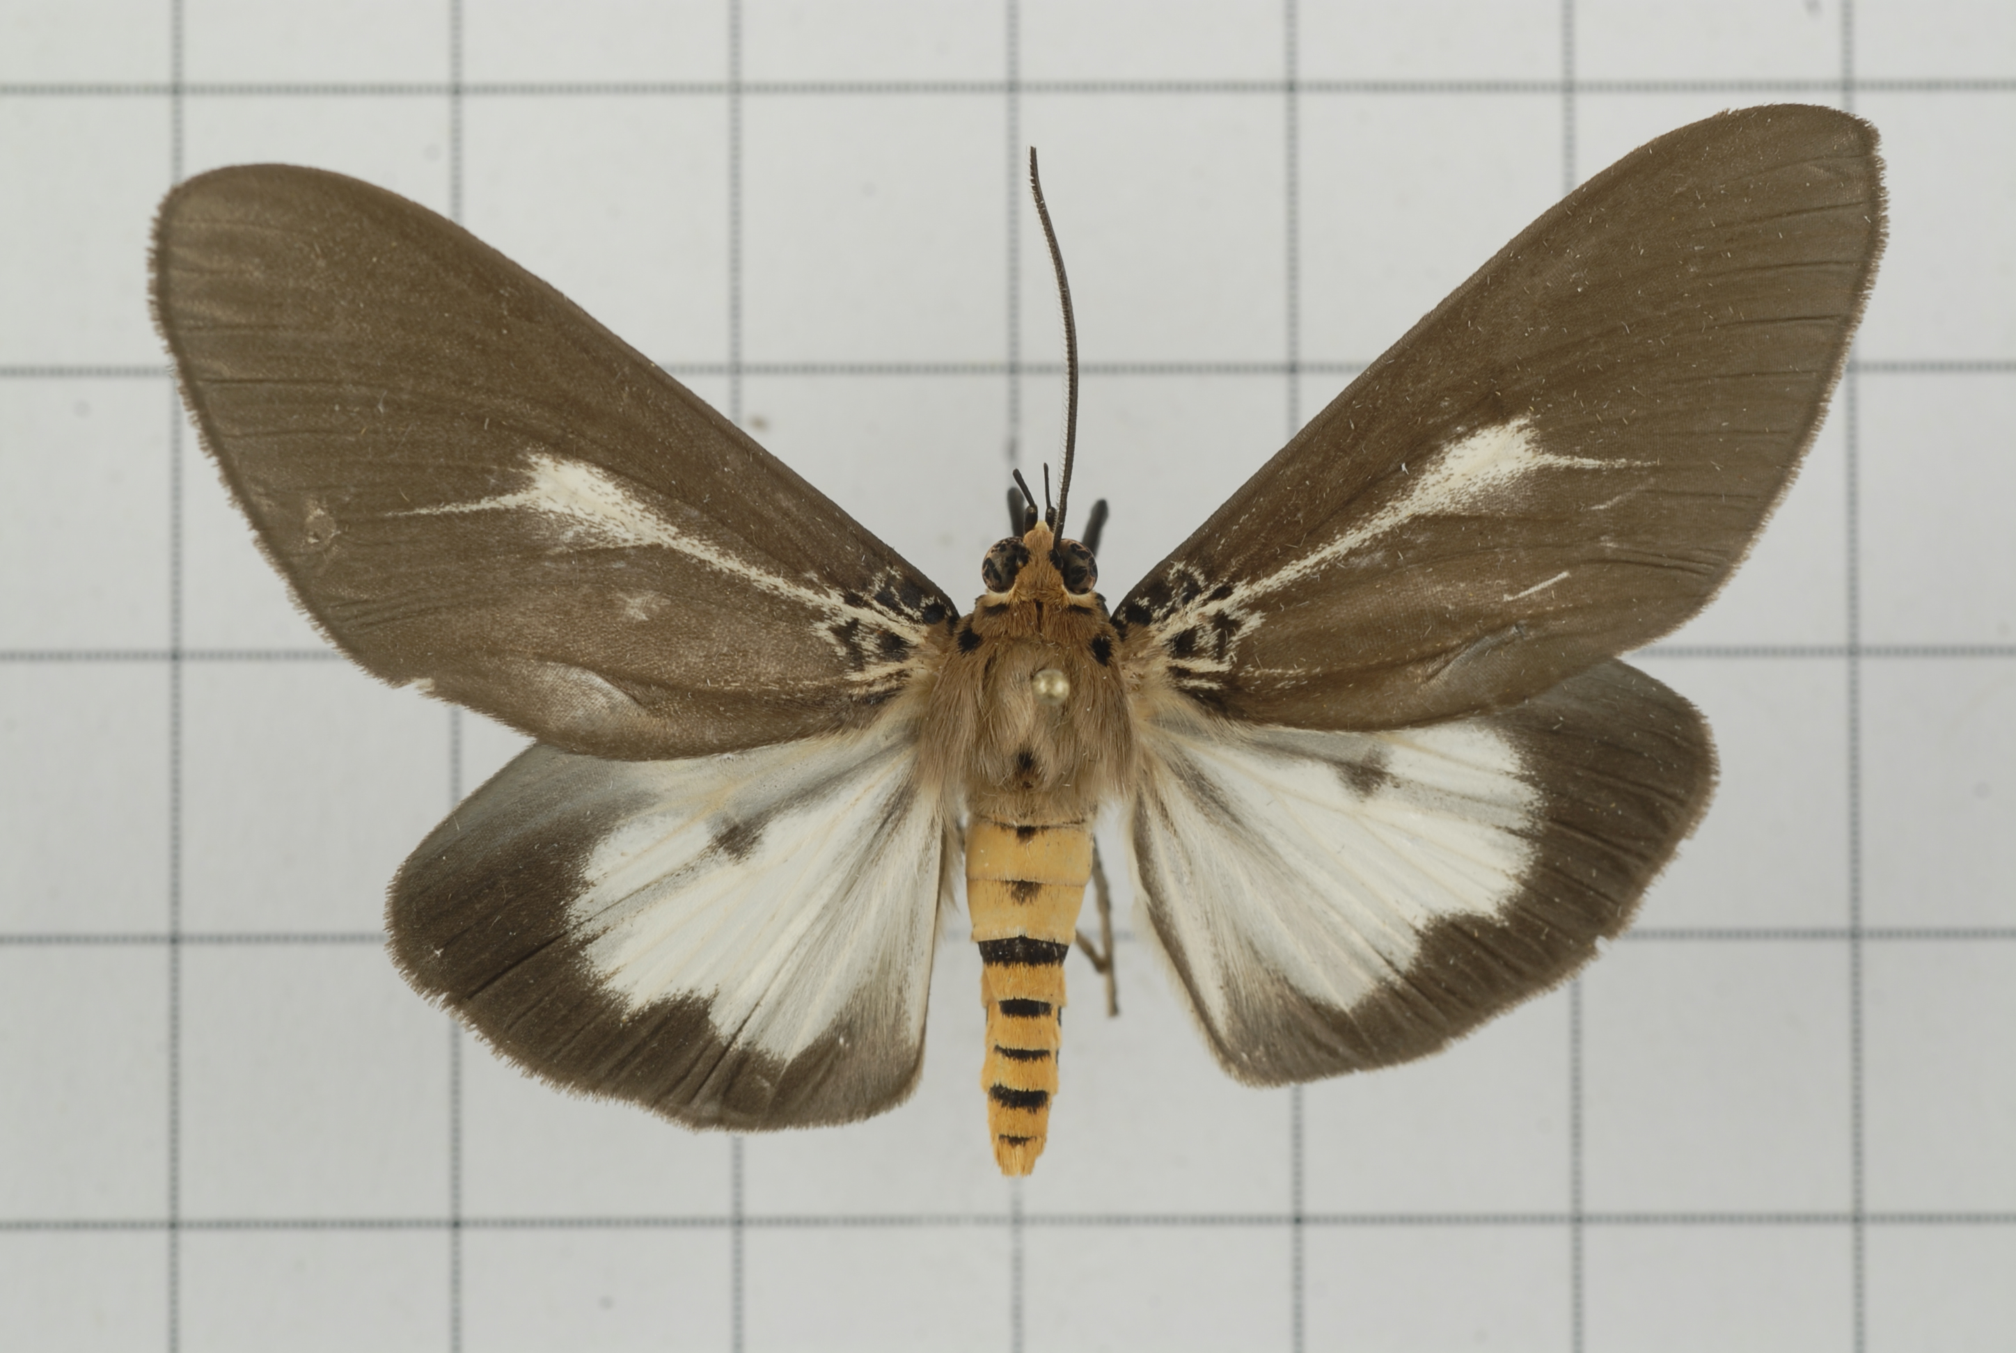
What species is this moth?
Asota heliconia zebrina
